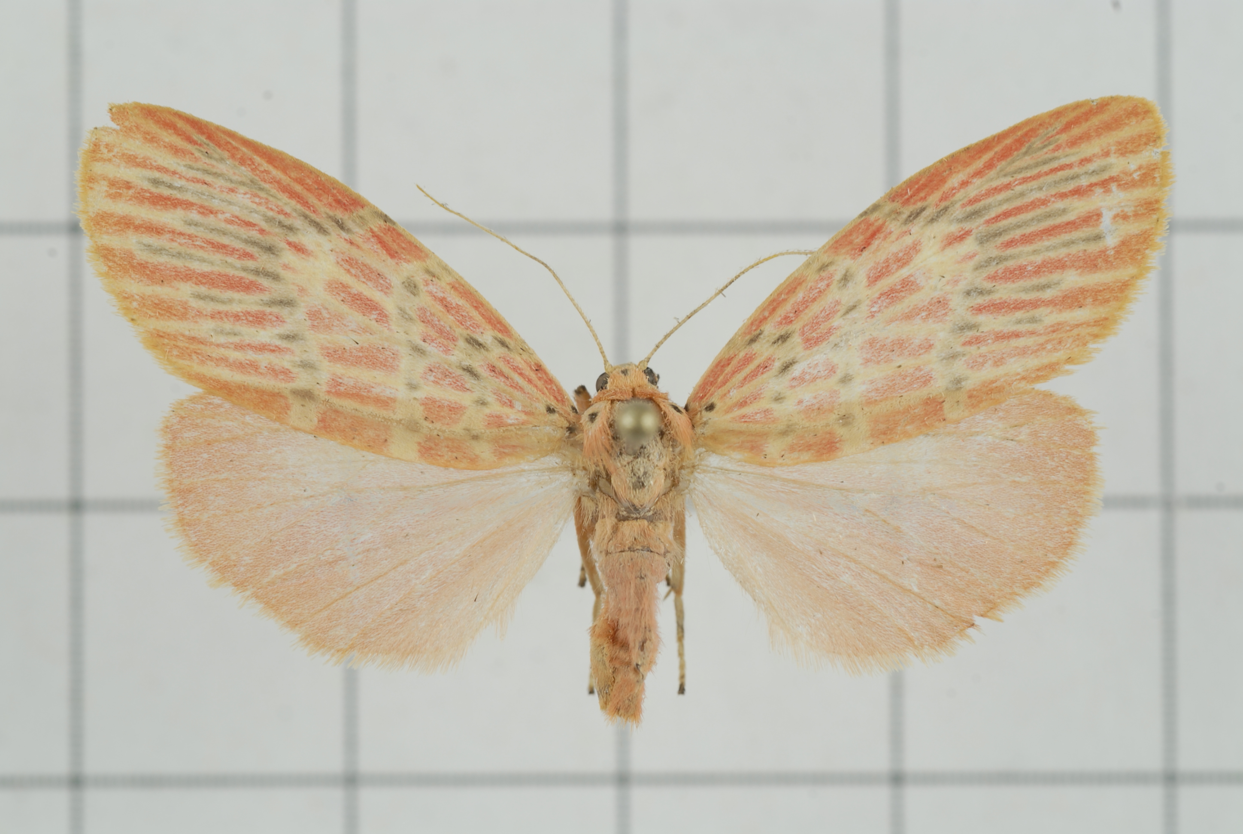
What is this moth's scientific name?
Barsine sauteri
